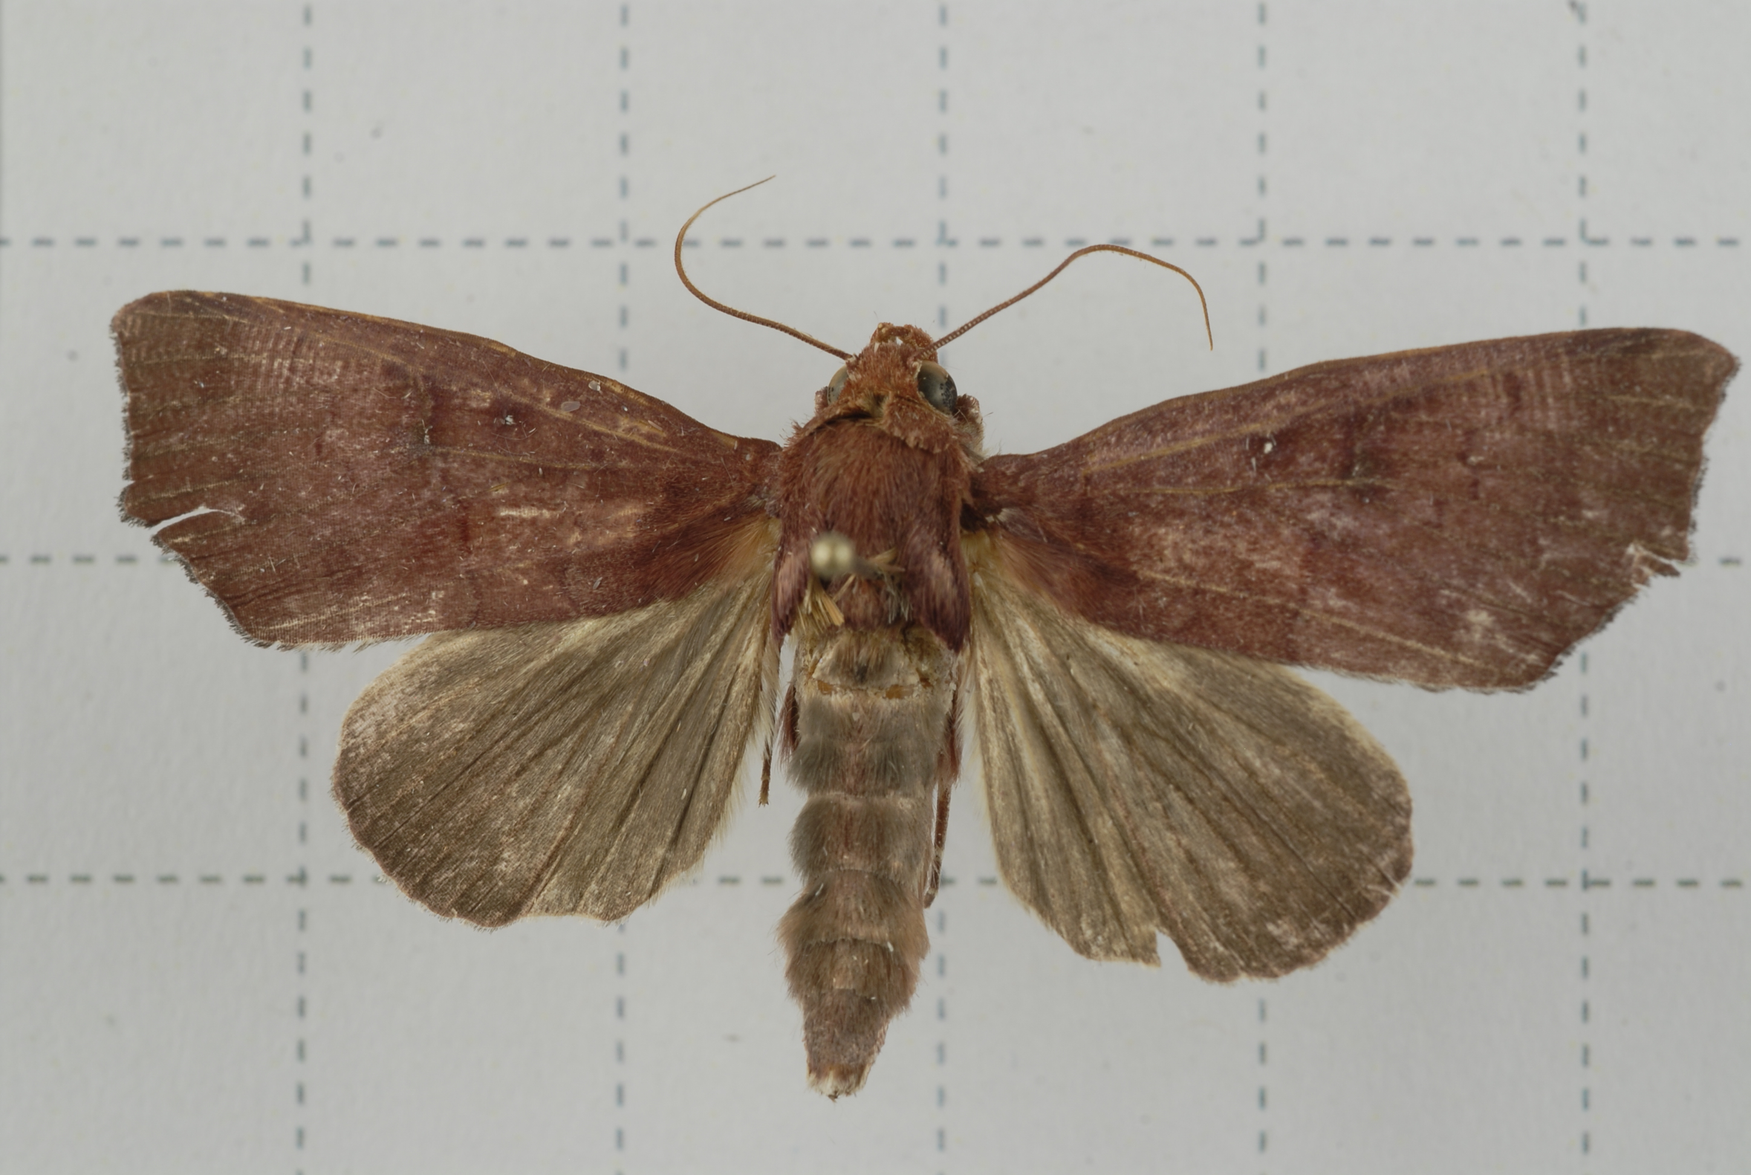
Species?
Rusicada privata
